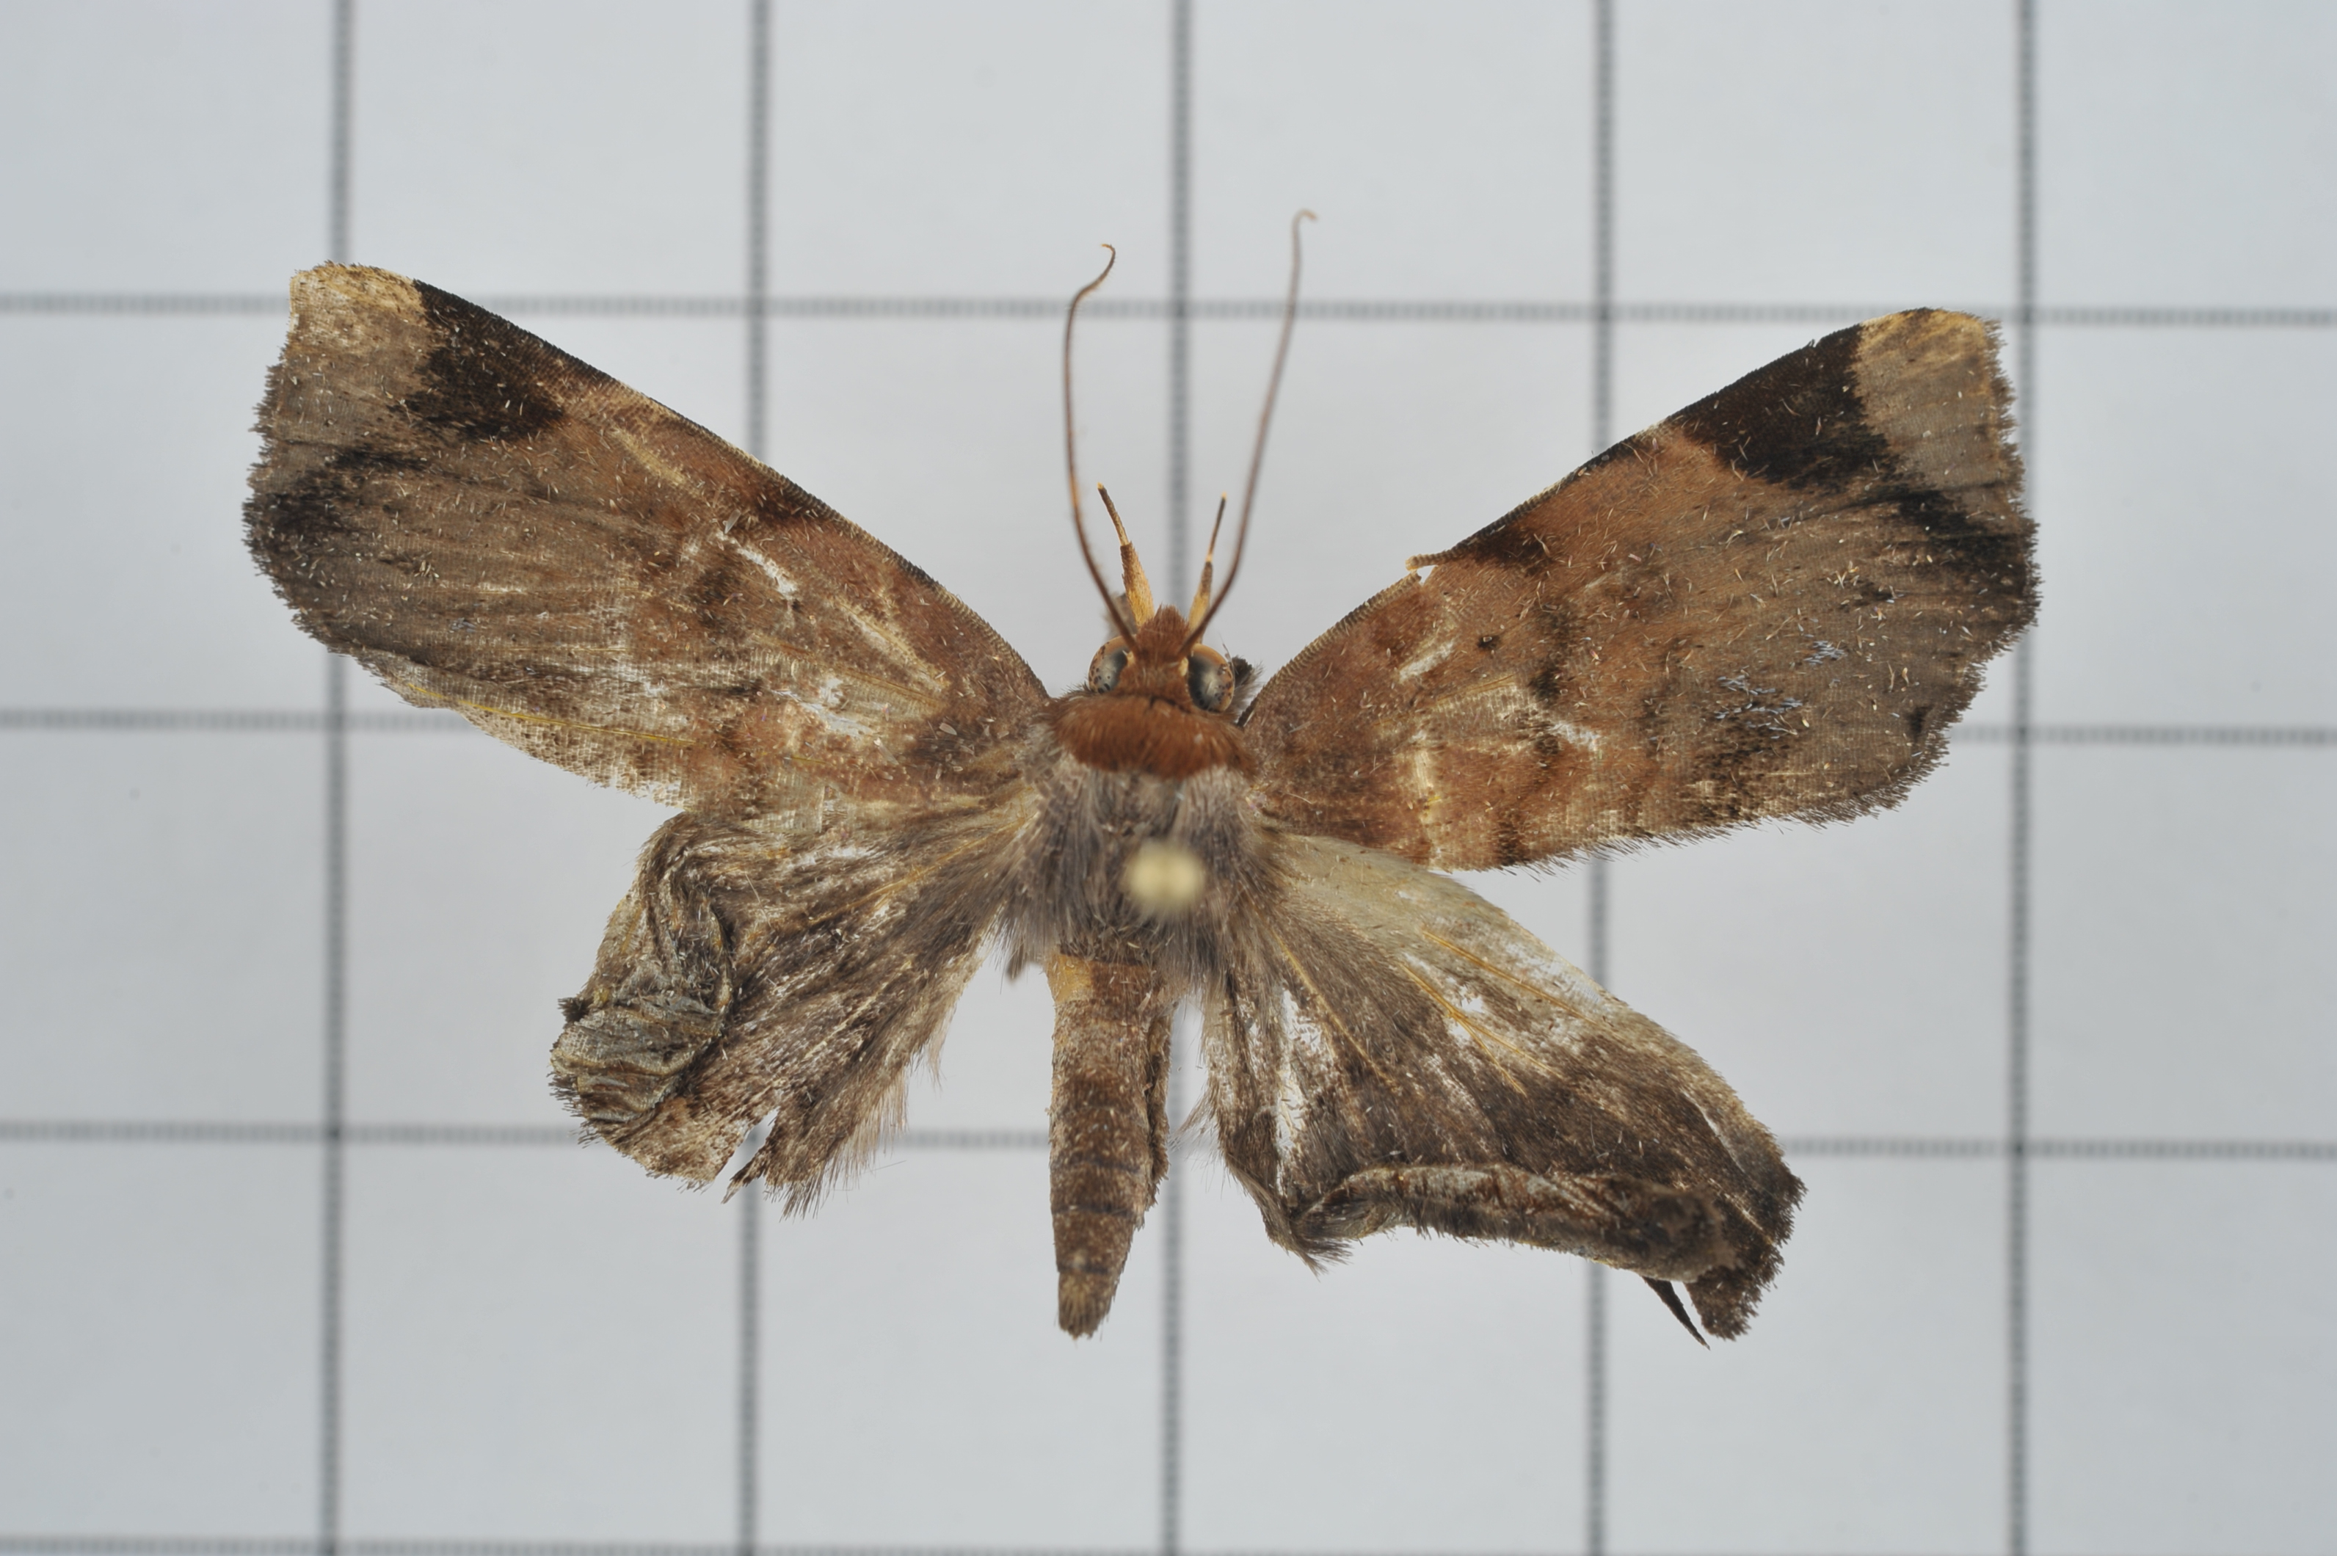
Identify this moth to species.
Mecodina albodentata
